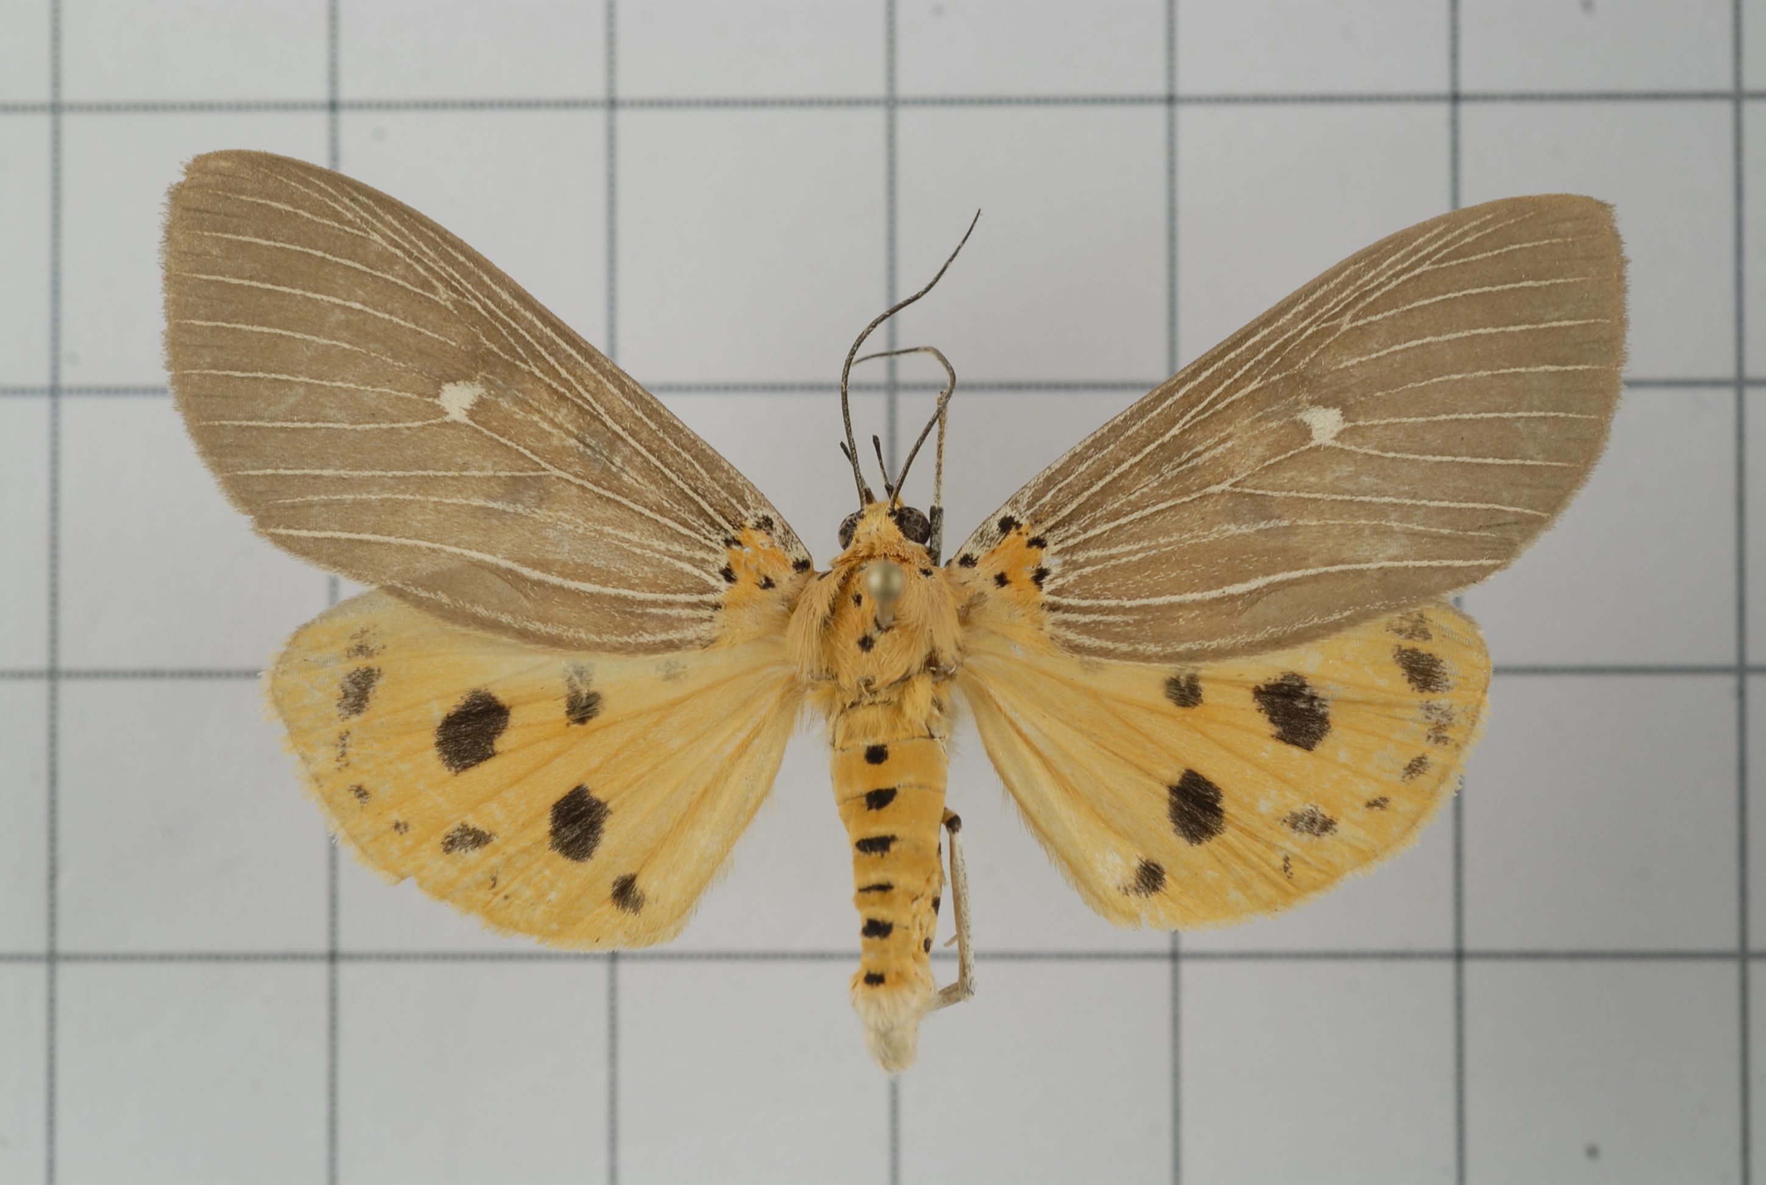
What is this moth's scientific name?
Asota caricae
